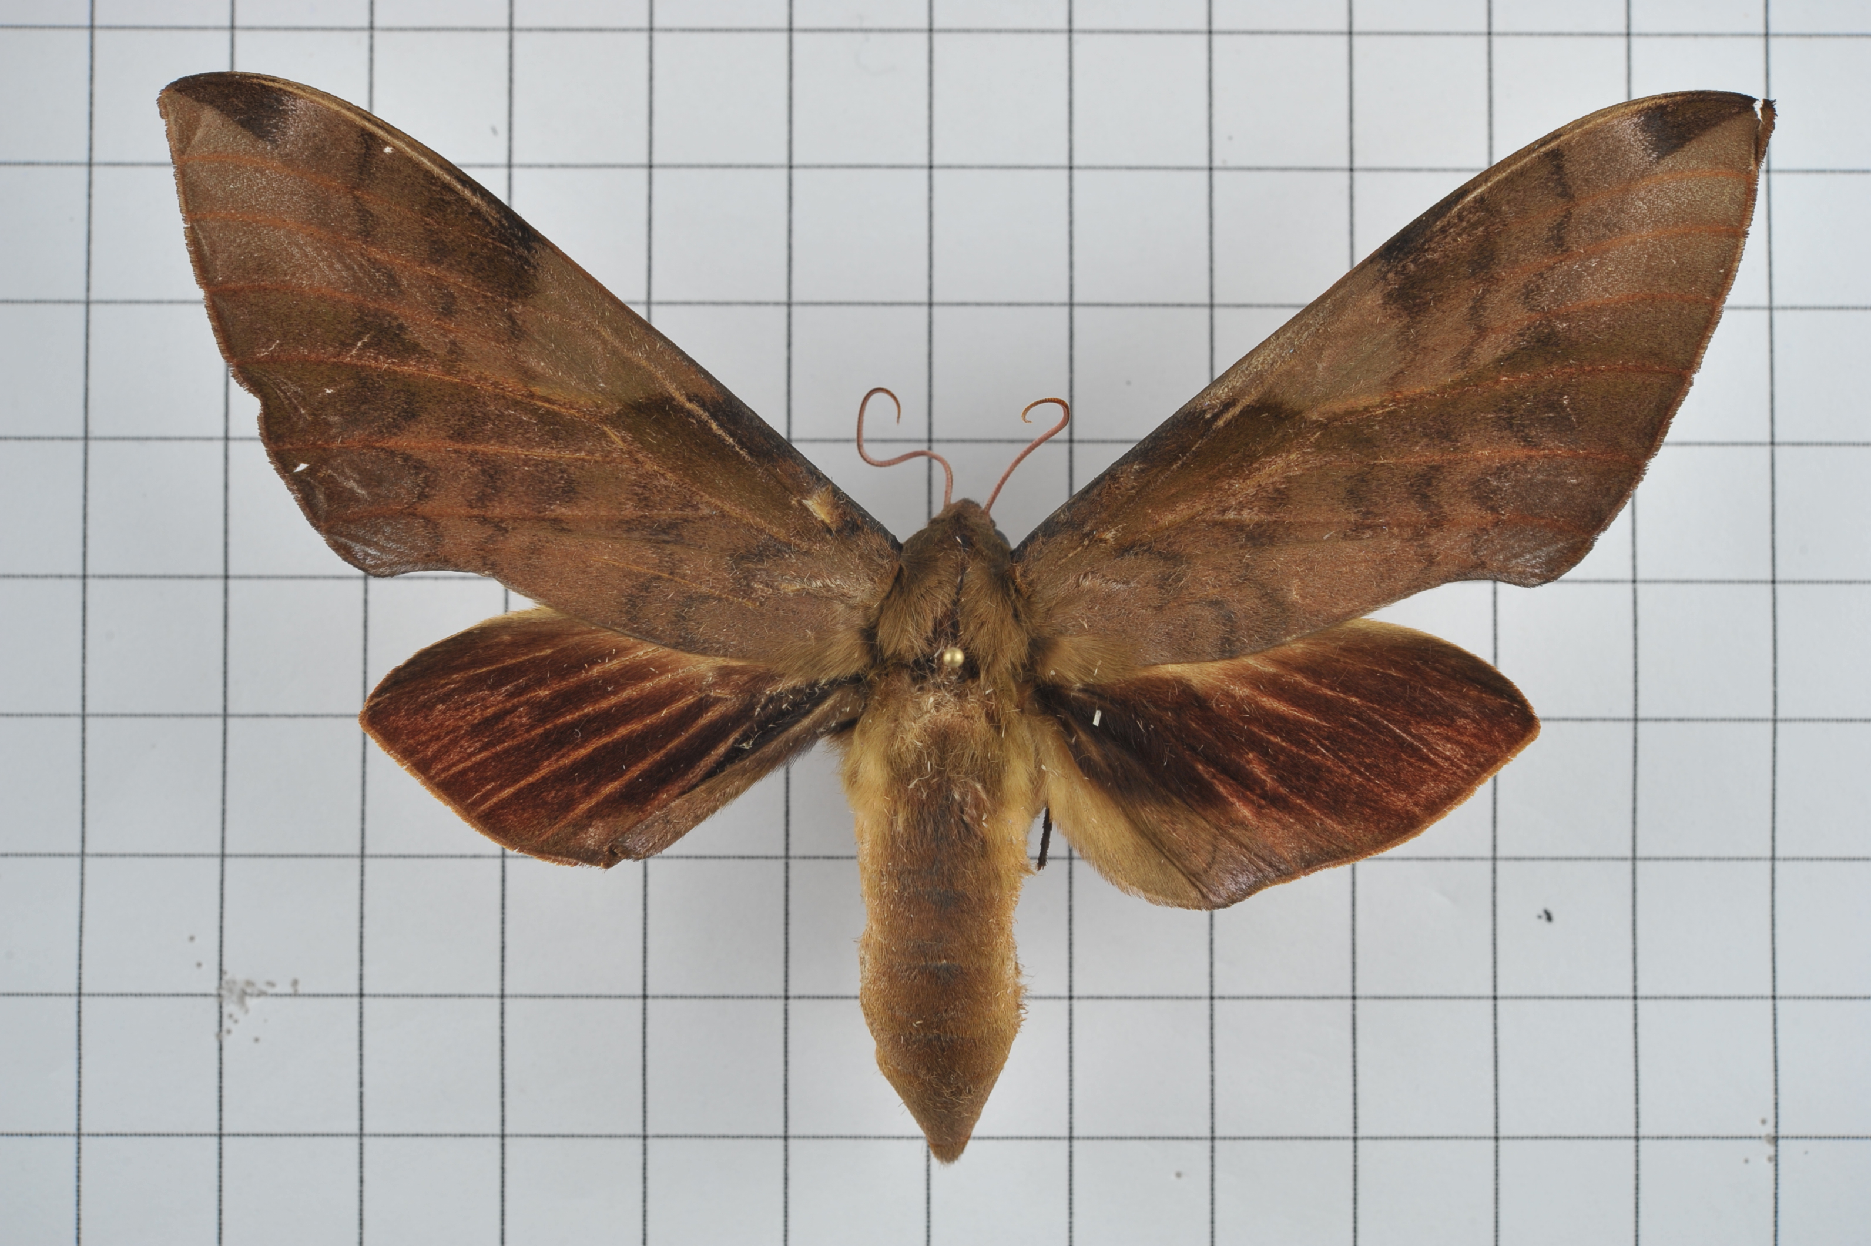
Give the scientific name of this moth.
Clanis bilineata formosana
